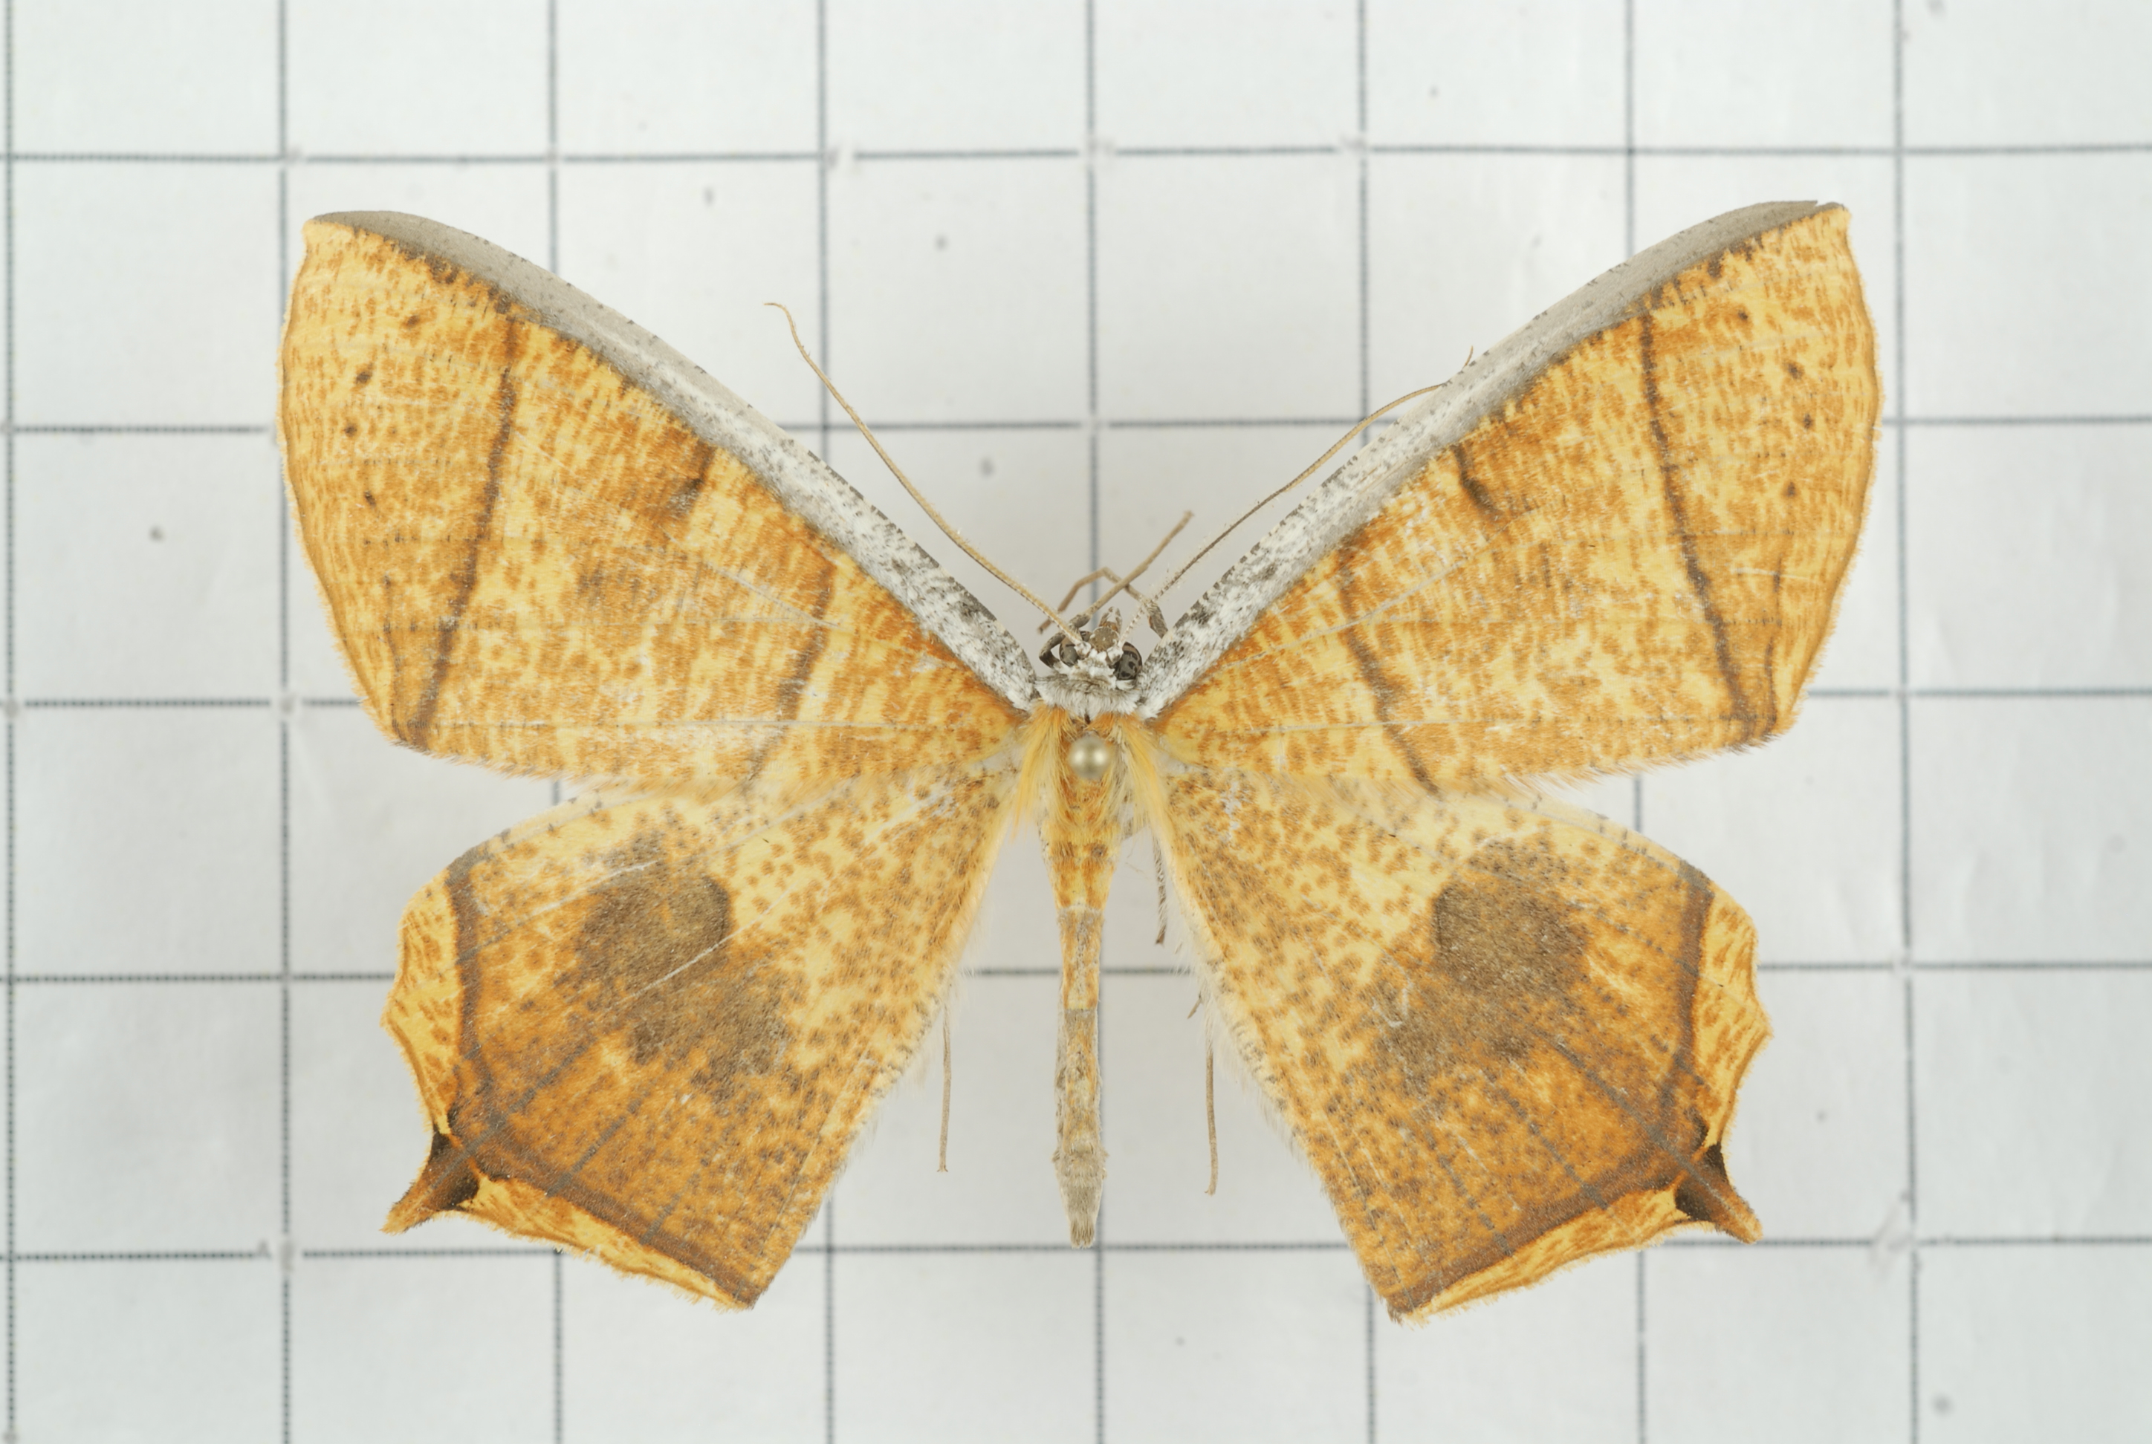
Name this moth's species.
Thinopteryx crocoptera assamensis
